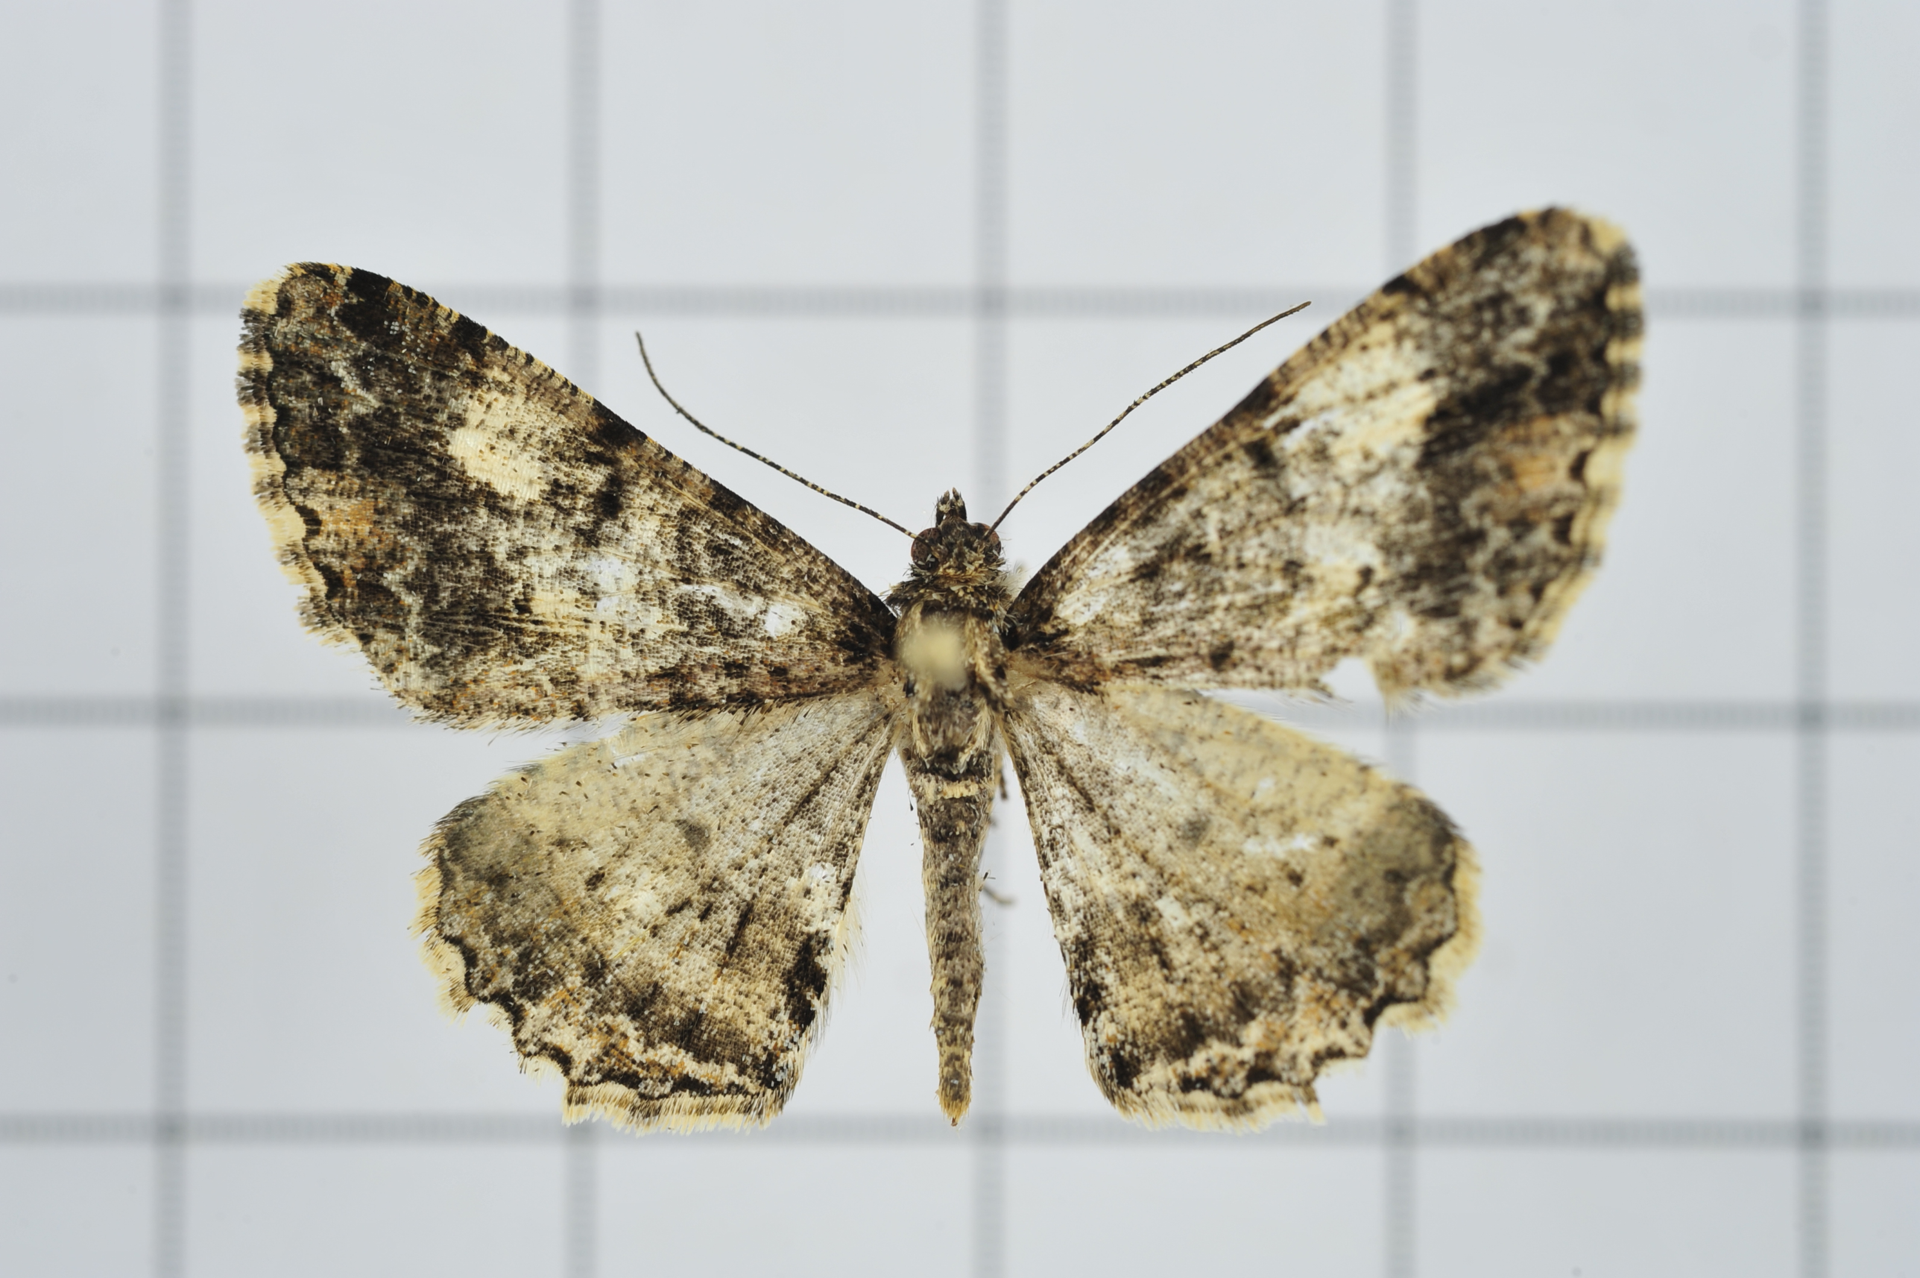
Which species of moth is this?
Alcis taiwanovariegata
